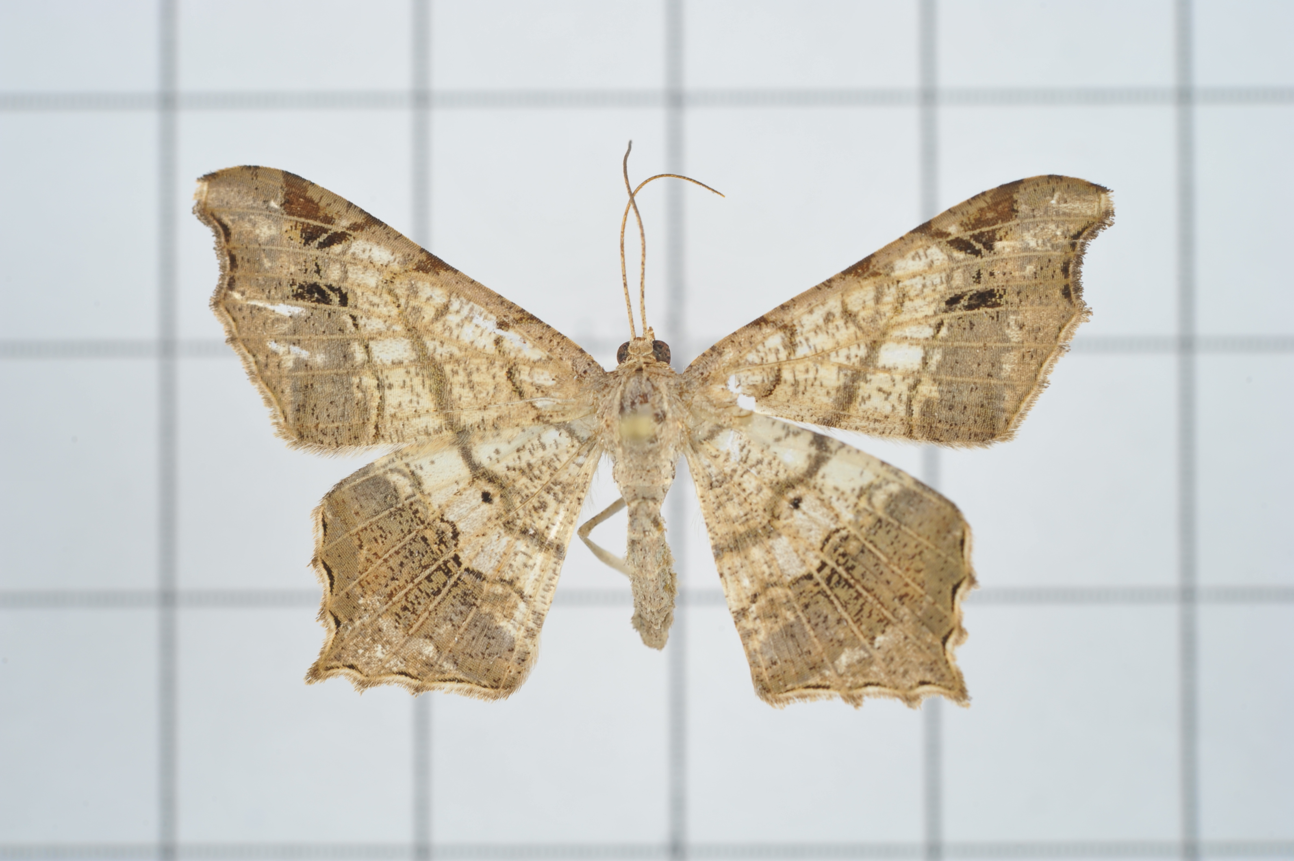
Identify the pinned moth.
Chiasmia emersaria
